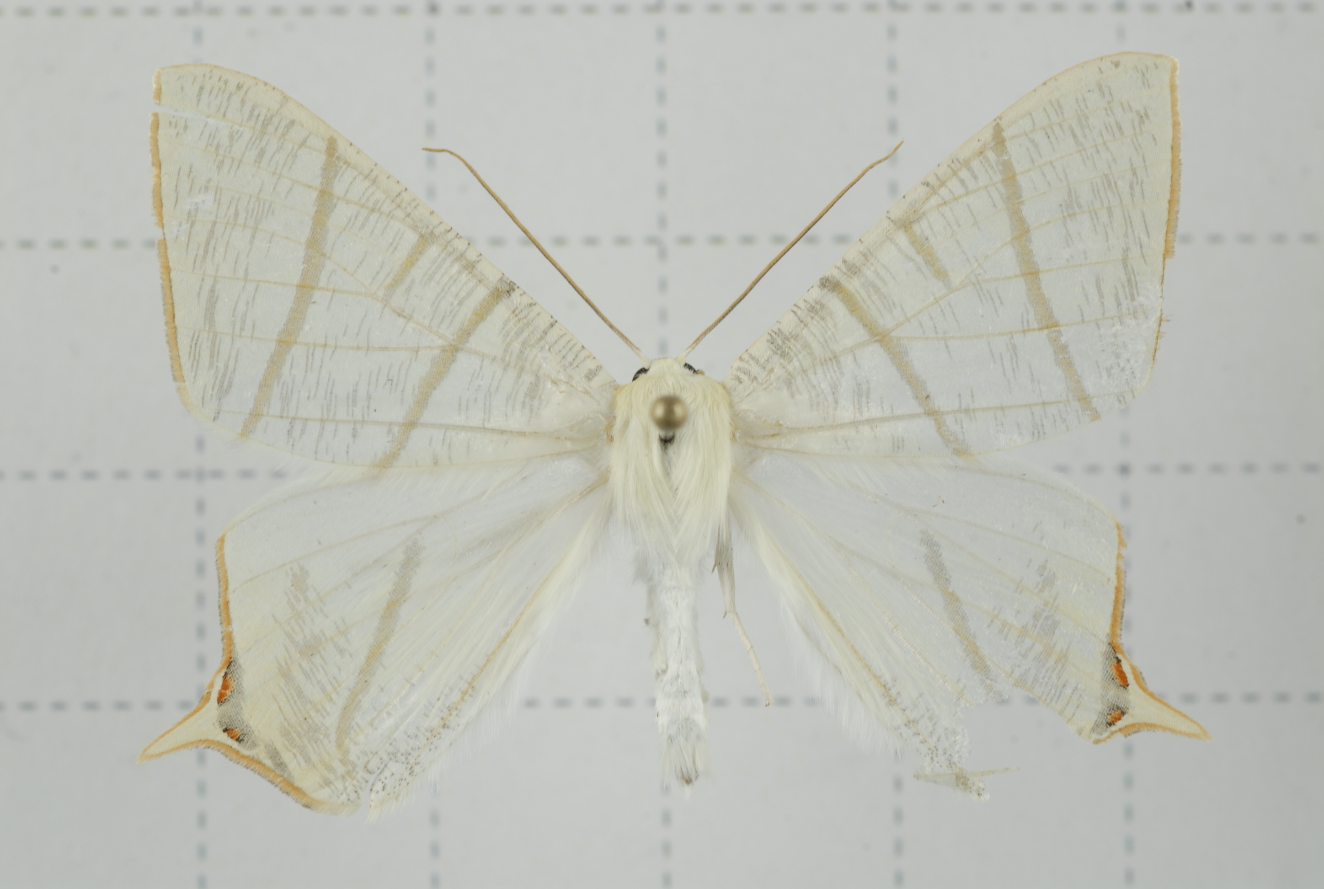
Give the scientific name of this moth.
Ourapteryx pallidula
